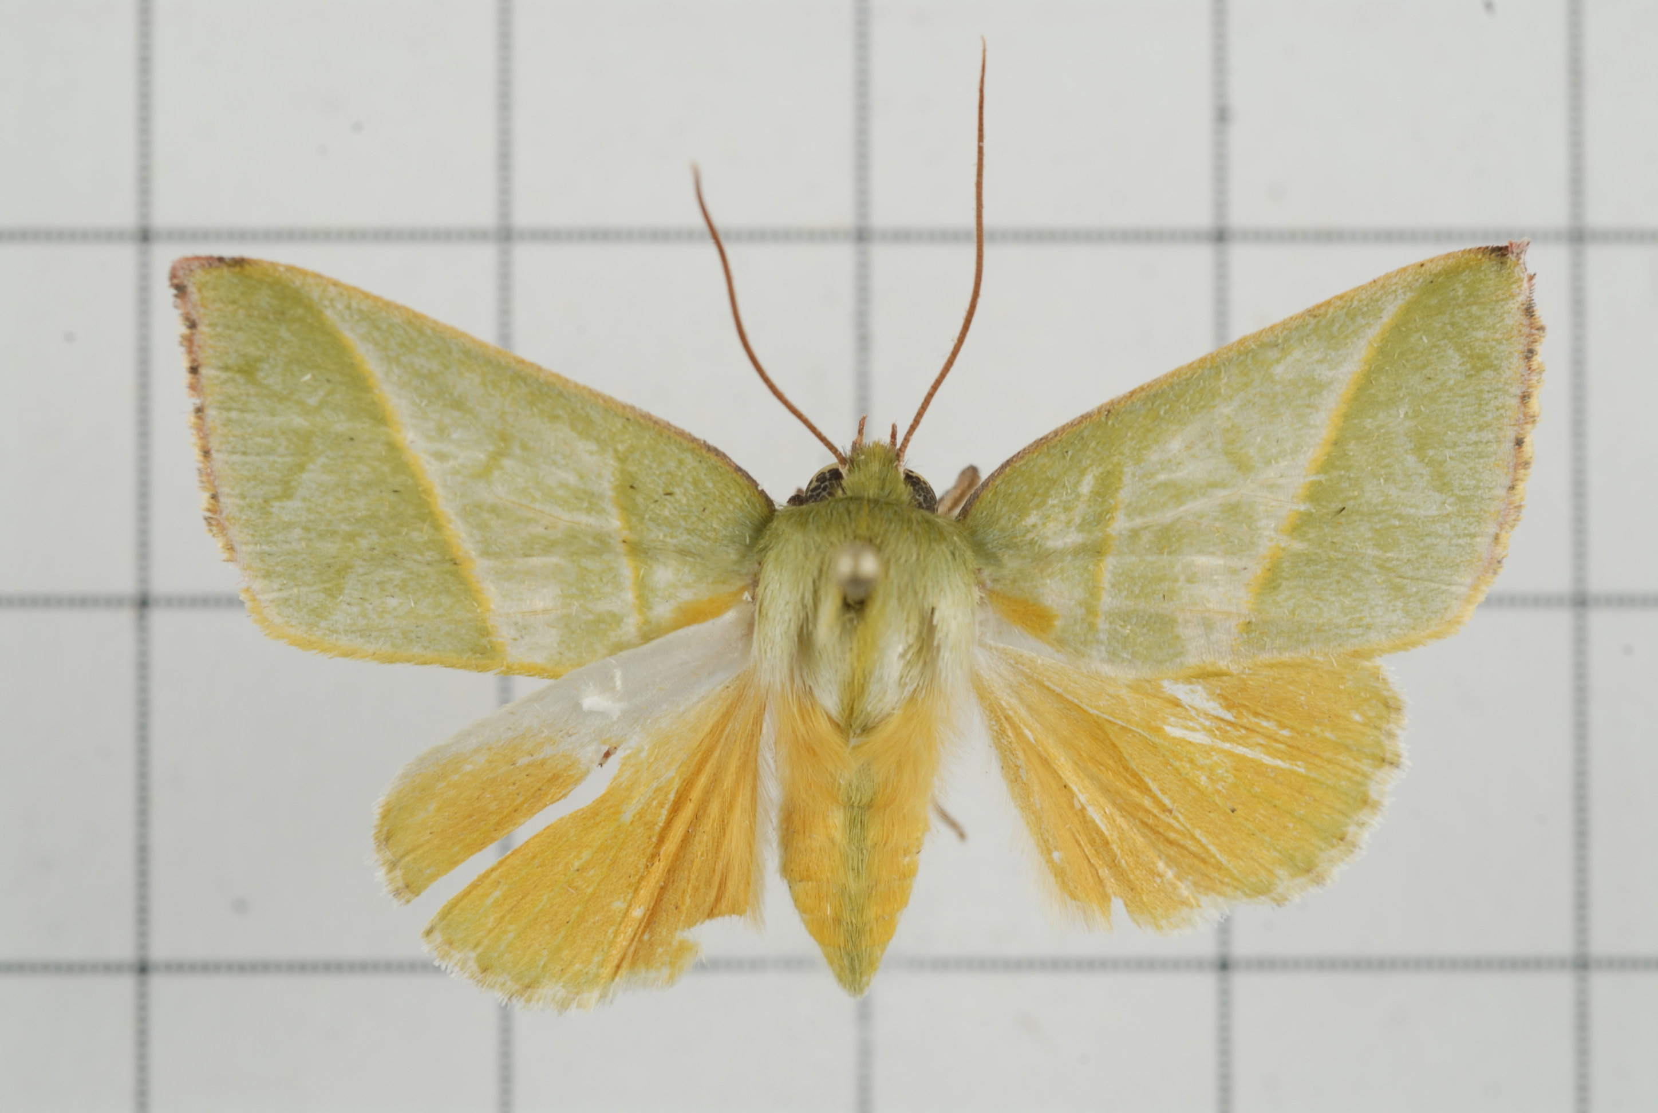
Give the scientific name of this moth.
Hylophilodes tsukusensis
